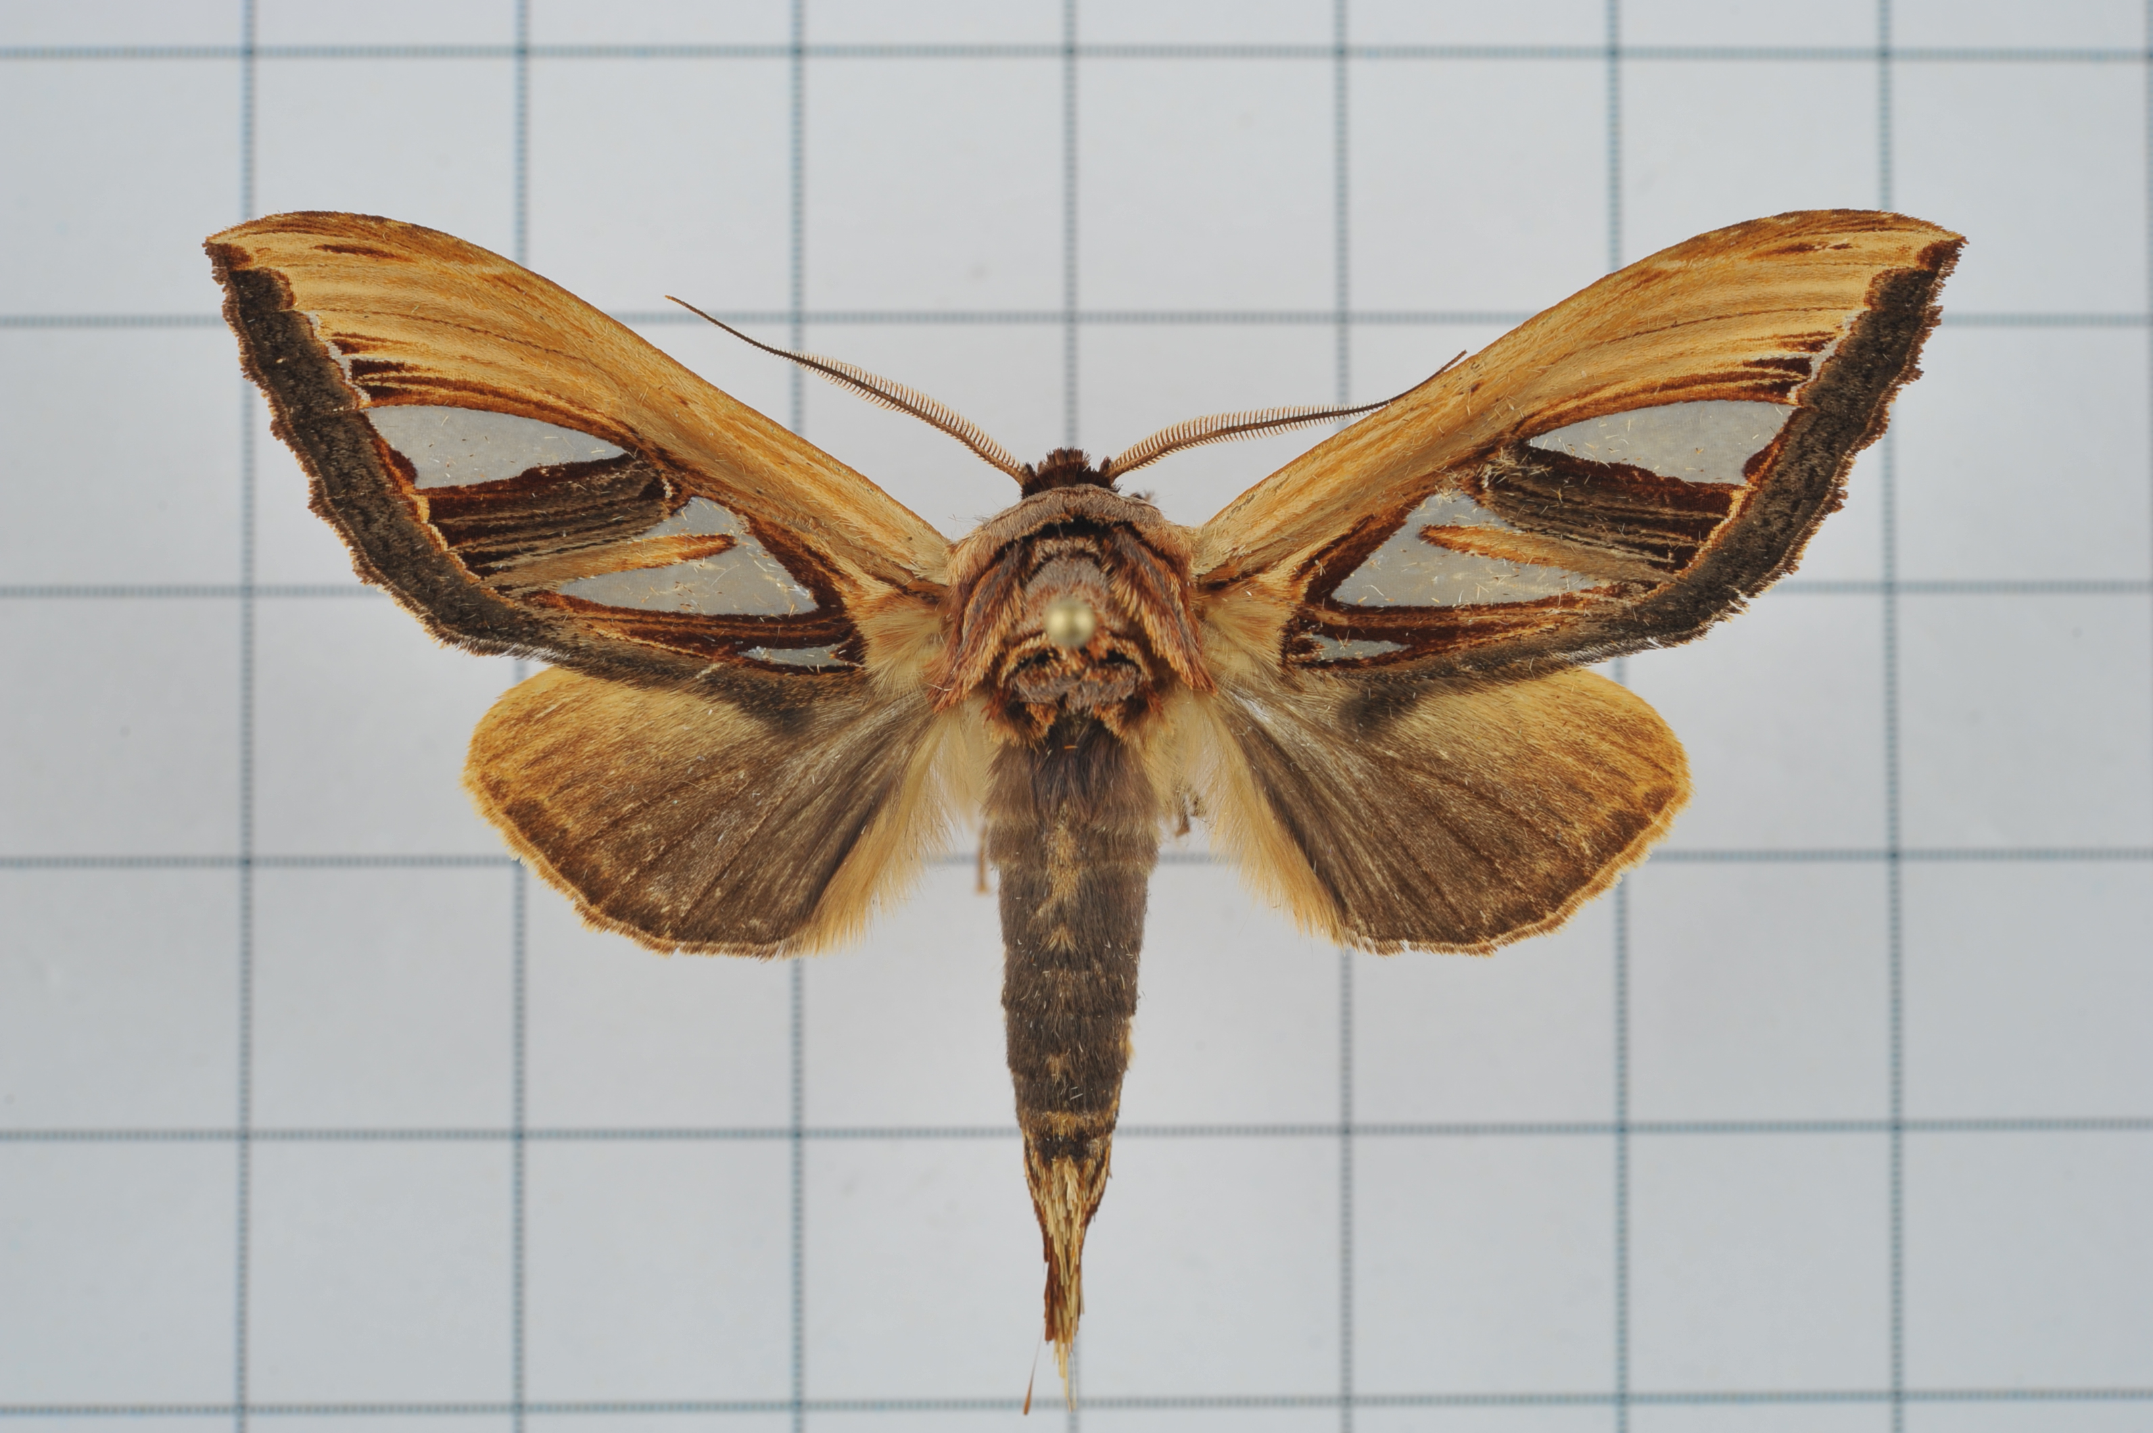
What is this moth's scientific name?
Tarsolepis taiwana
